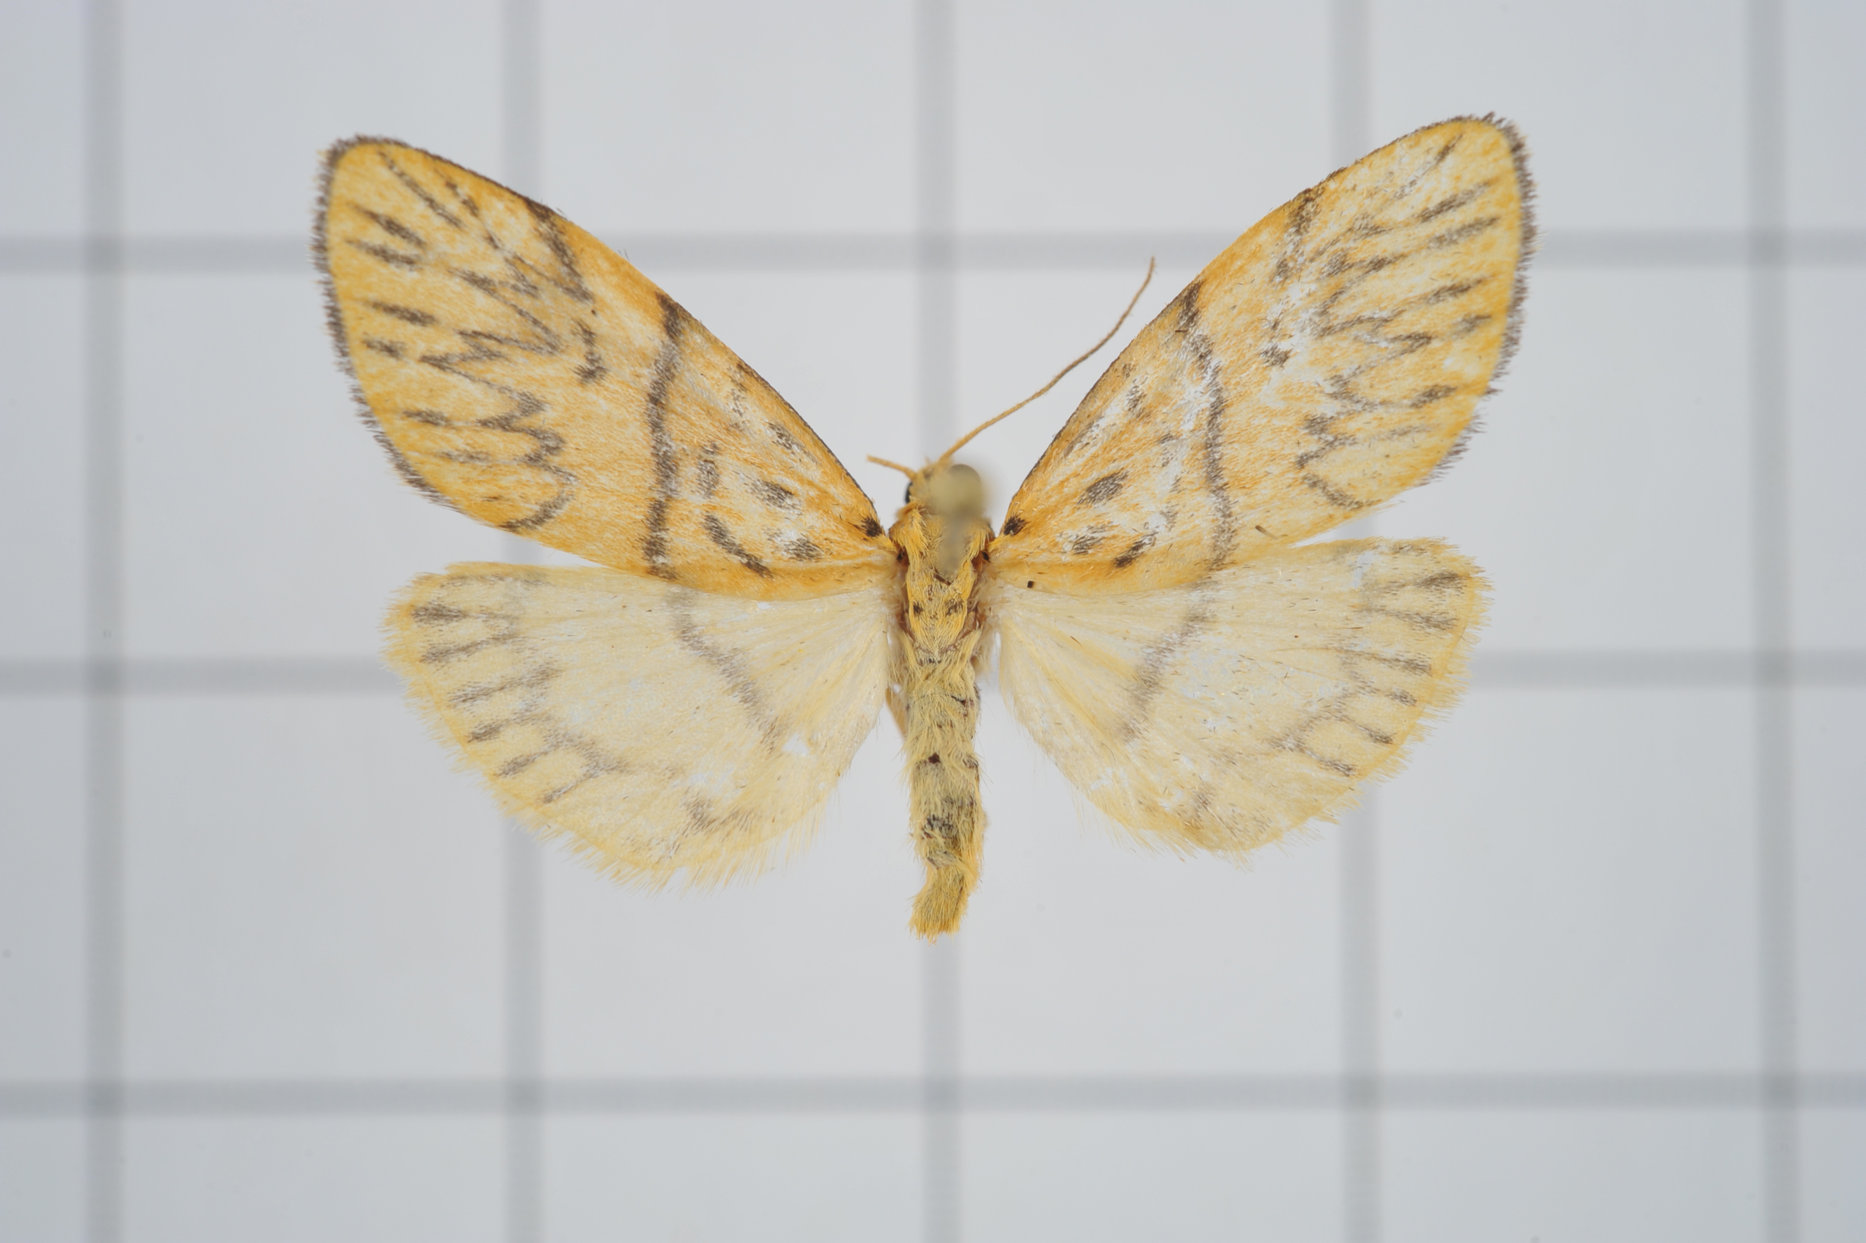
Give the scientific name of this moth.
Ammatho takamukui
